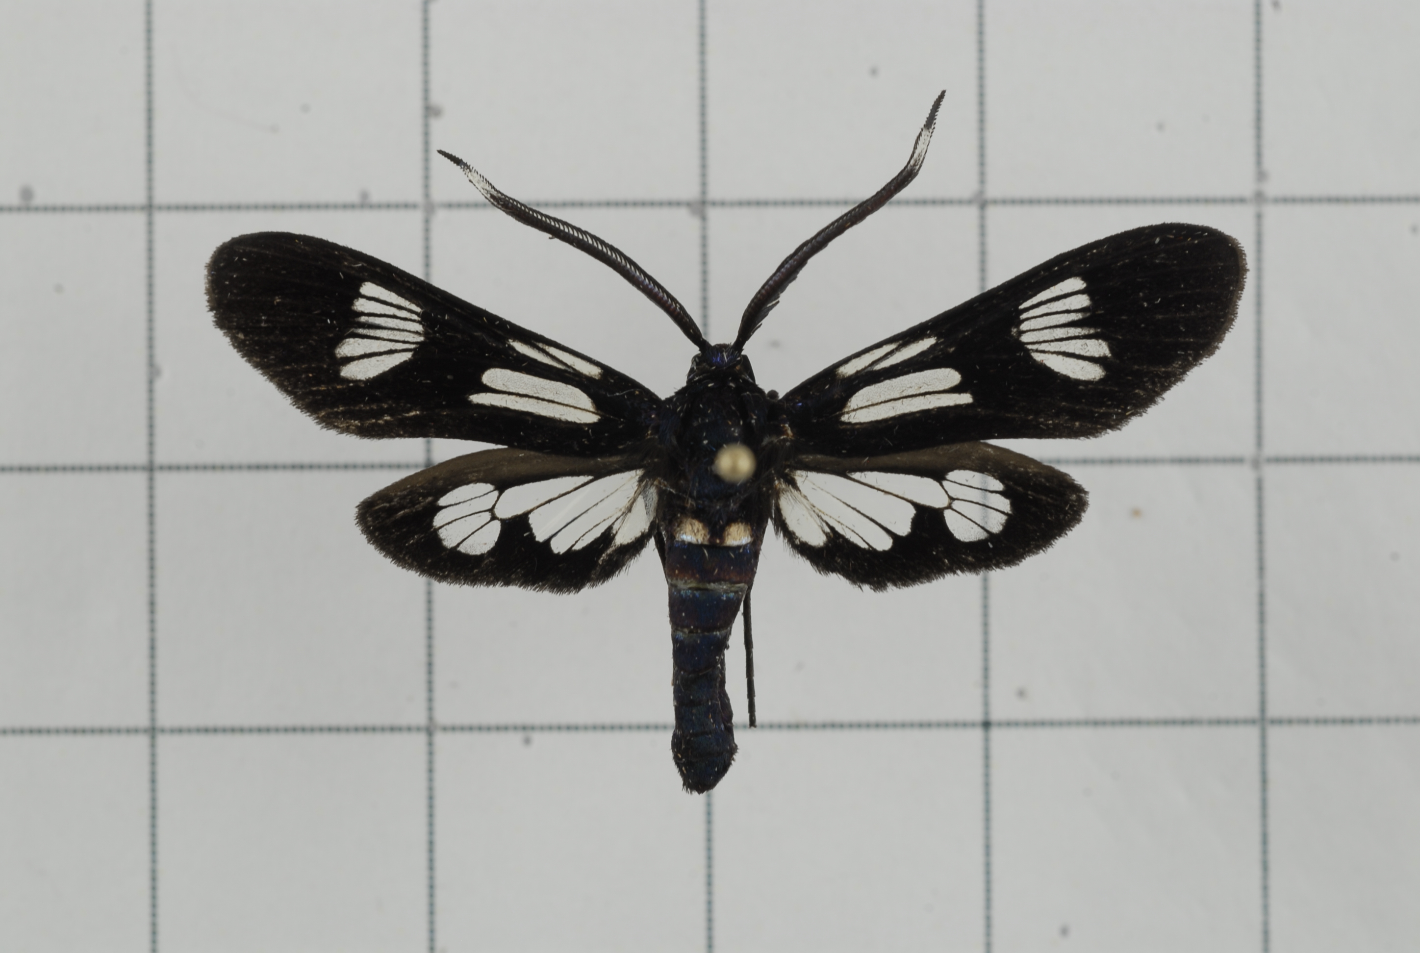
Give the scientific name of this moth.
Piarosoma fushan
